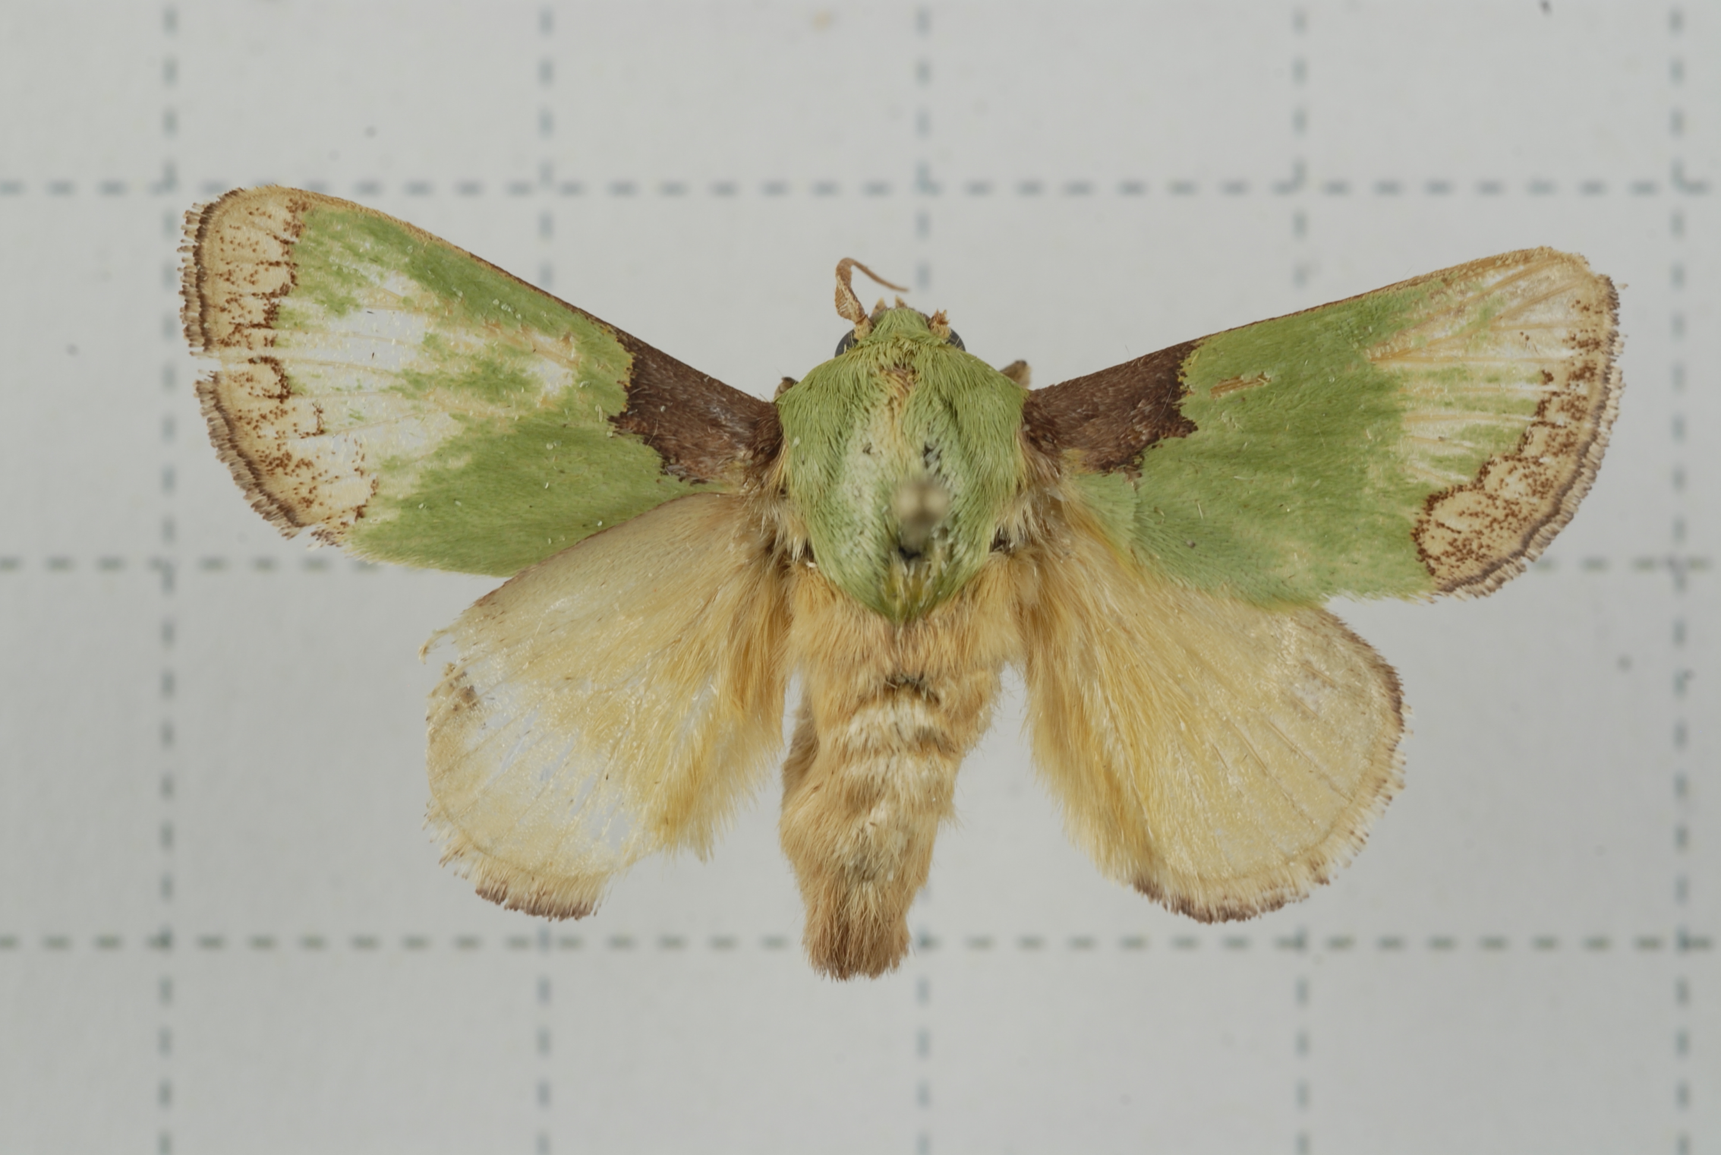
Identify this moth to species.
Parasa consocia
